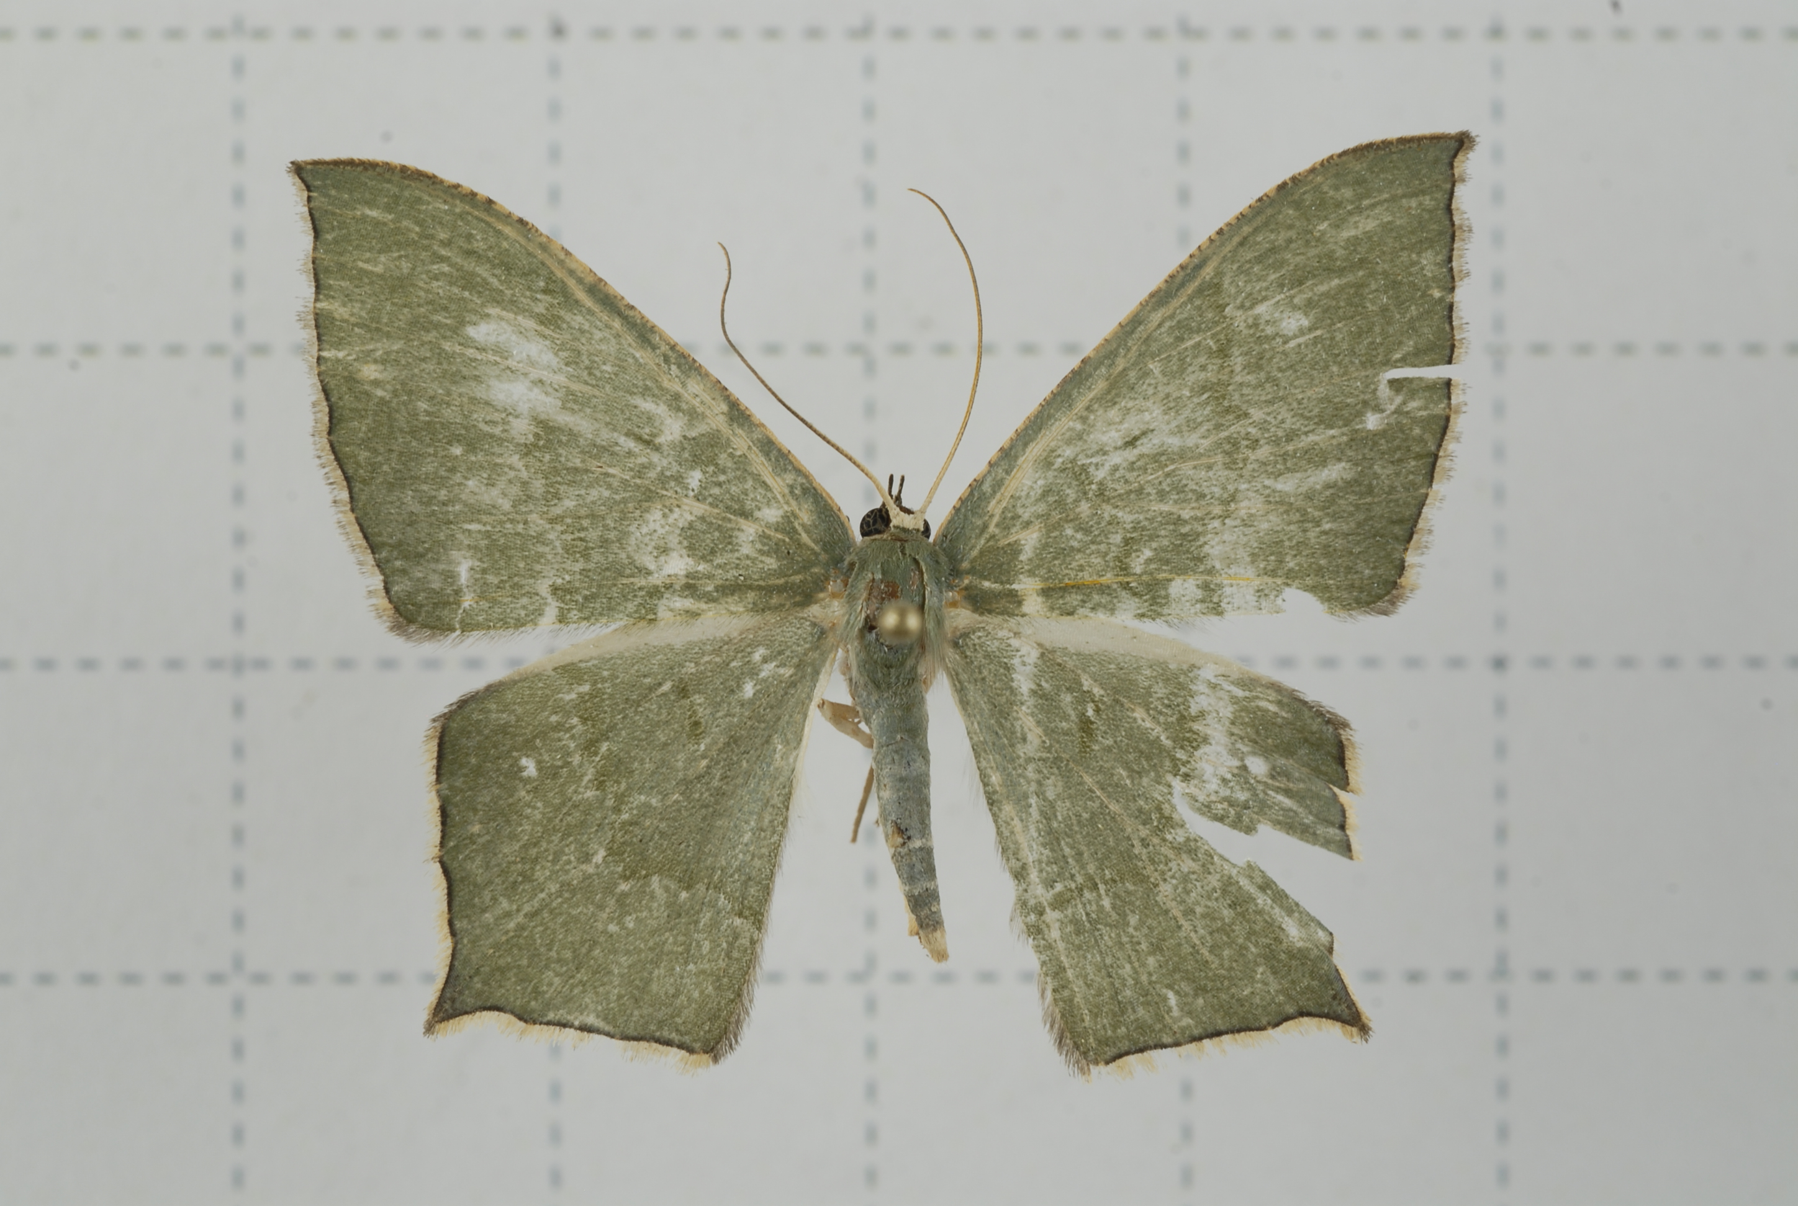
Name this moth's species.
Maxates quadripunctata
